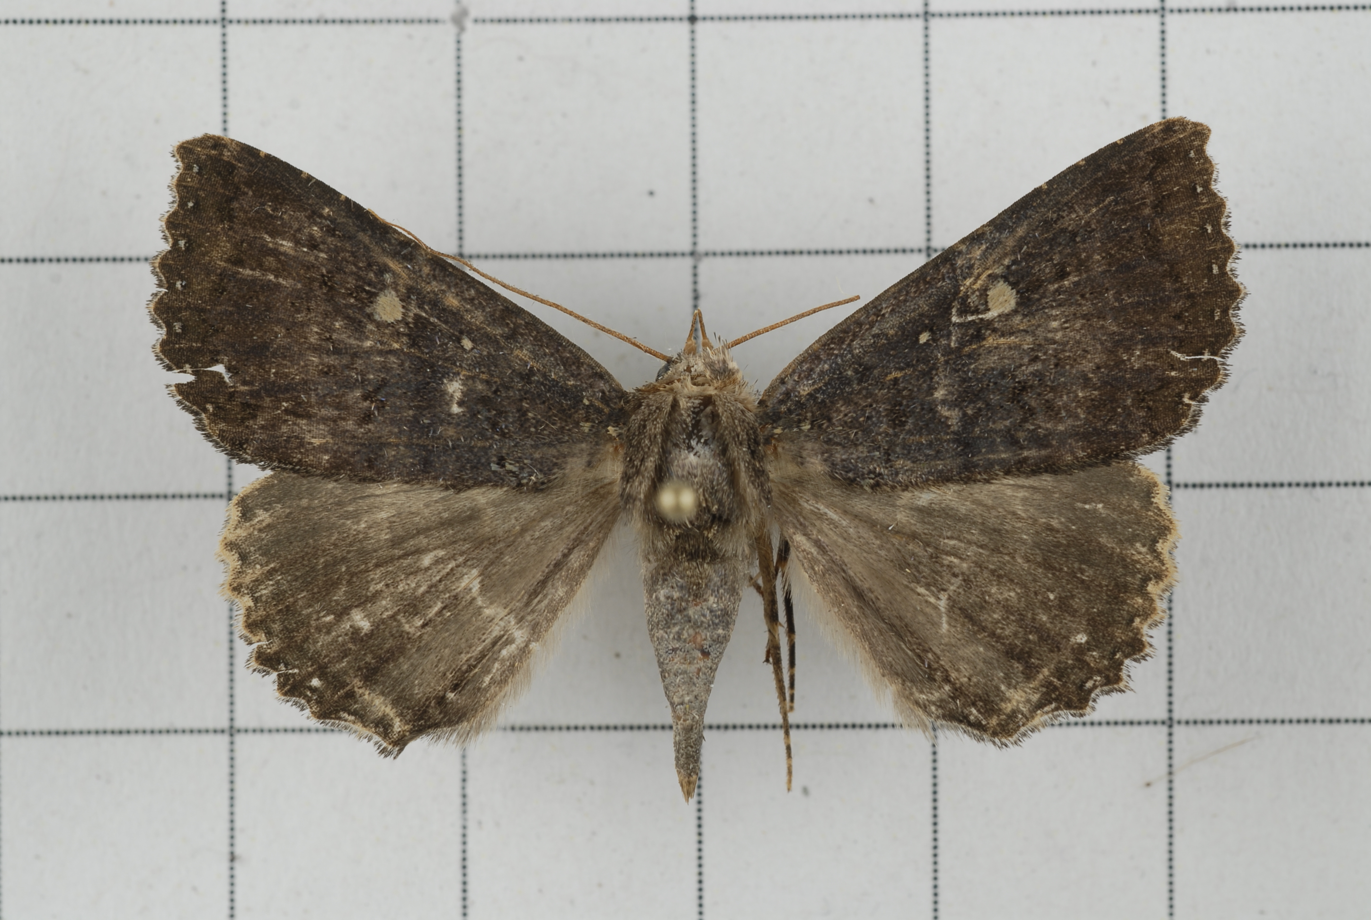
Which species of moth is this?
Hypersypnoides submarginata submarginata
